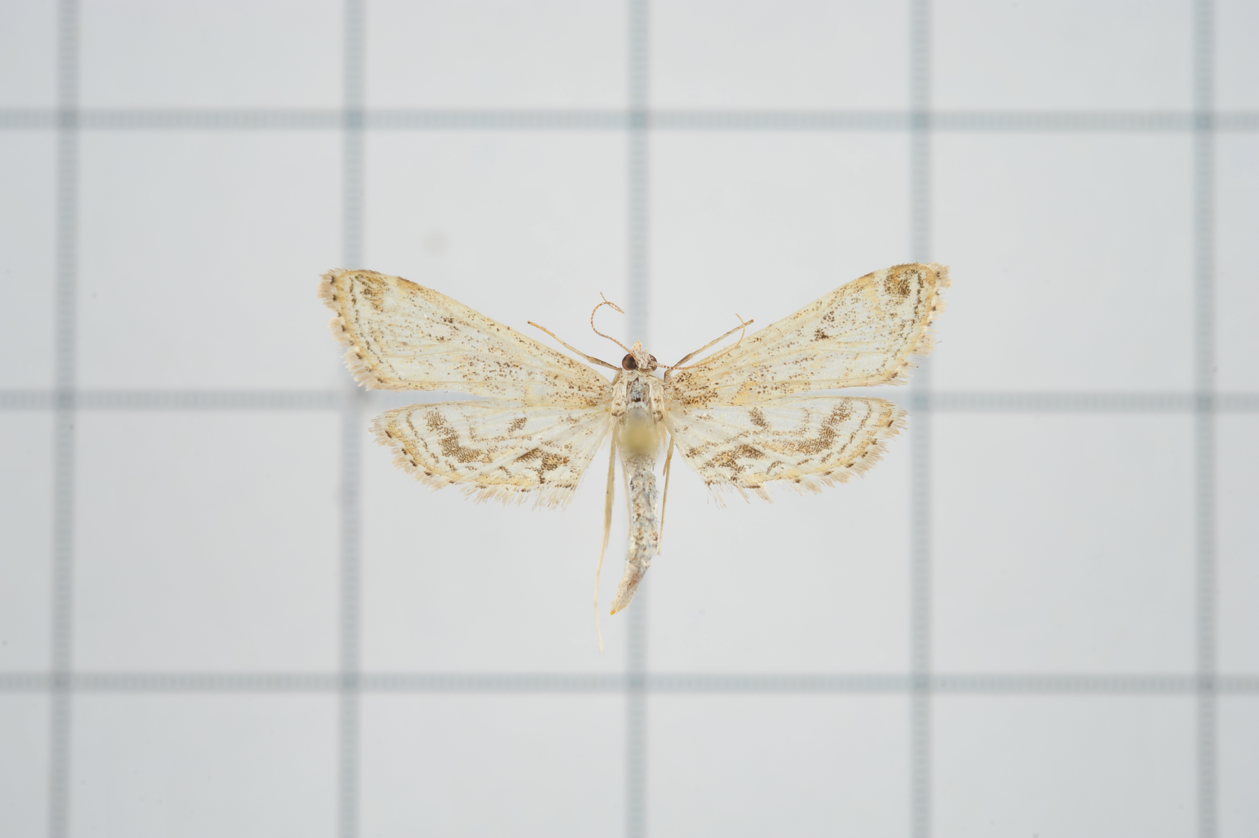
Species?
Parapoynx diminutalis
